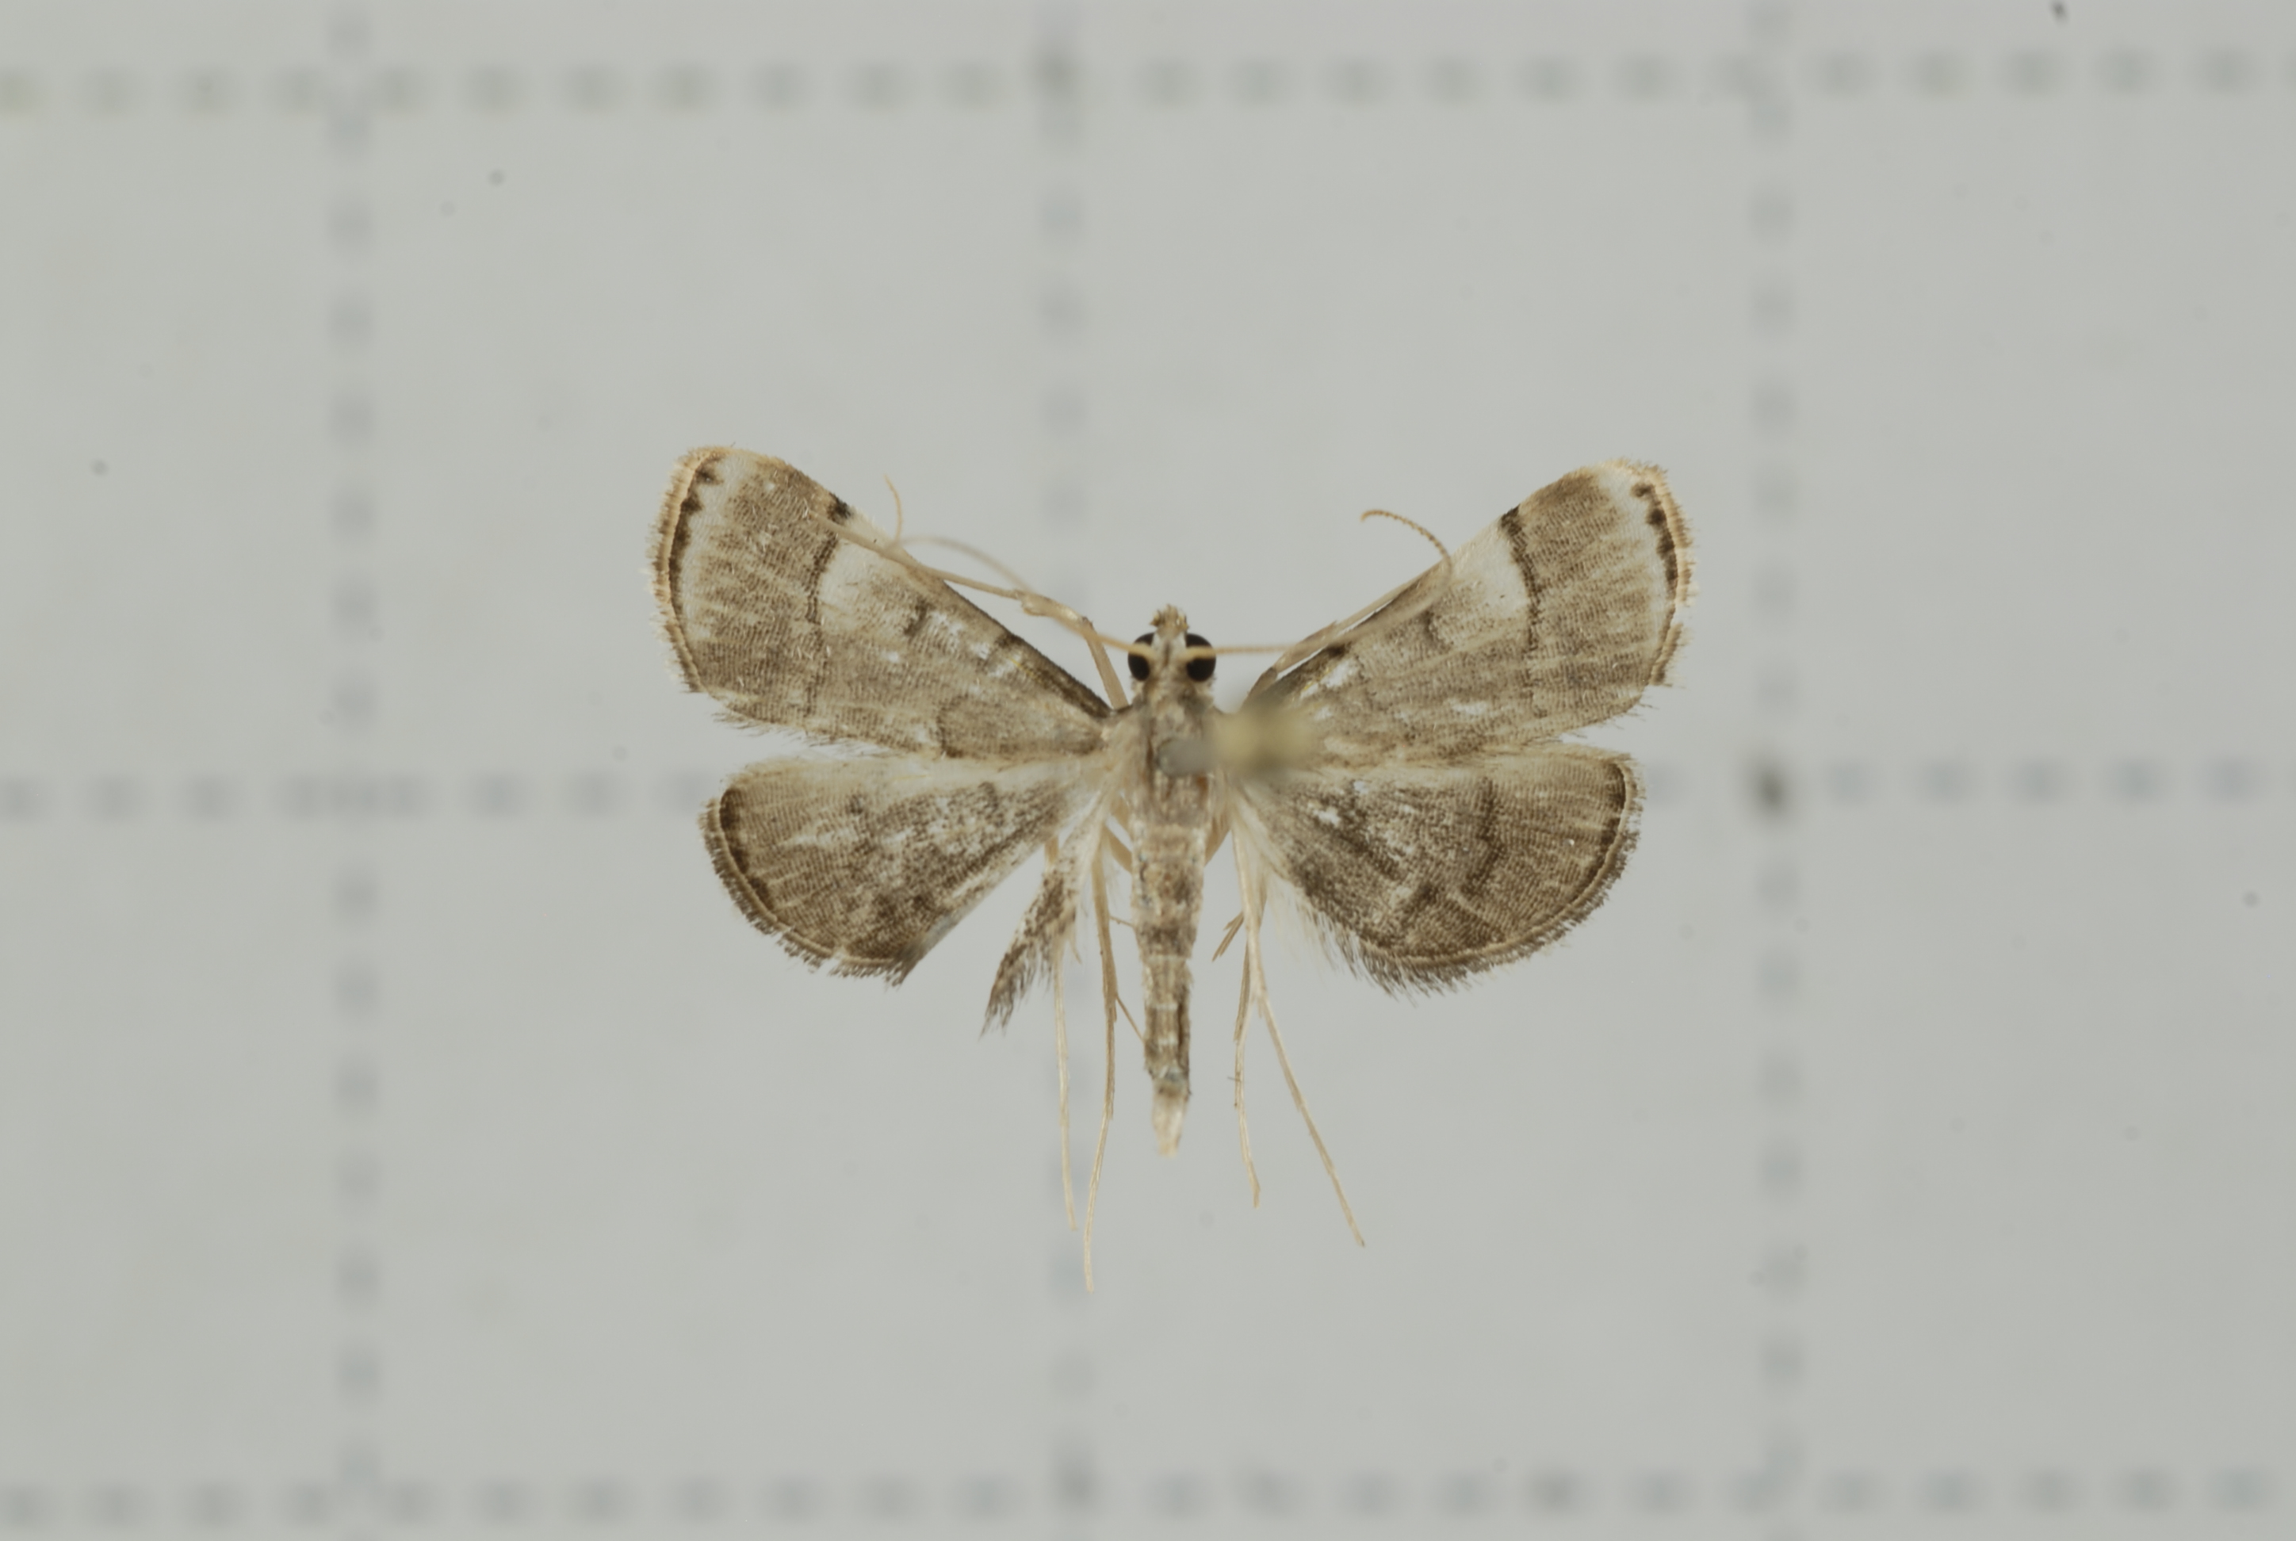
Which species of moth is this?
Cangetta hartoghialis
